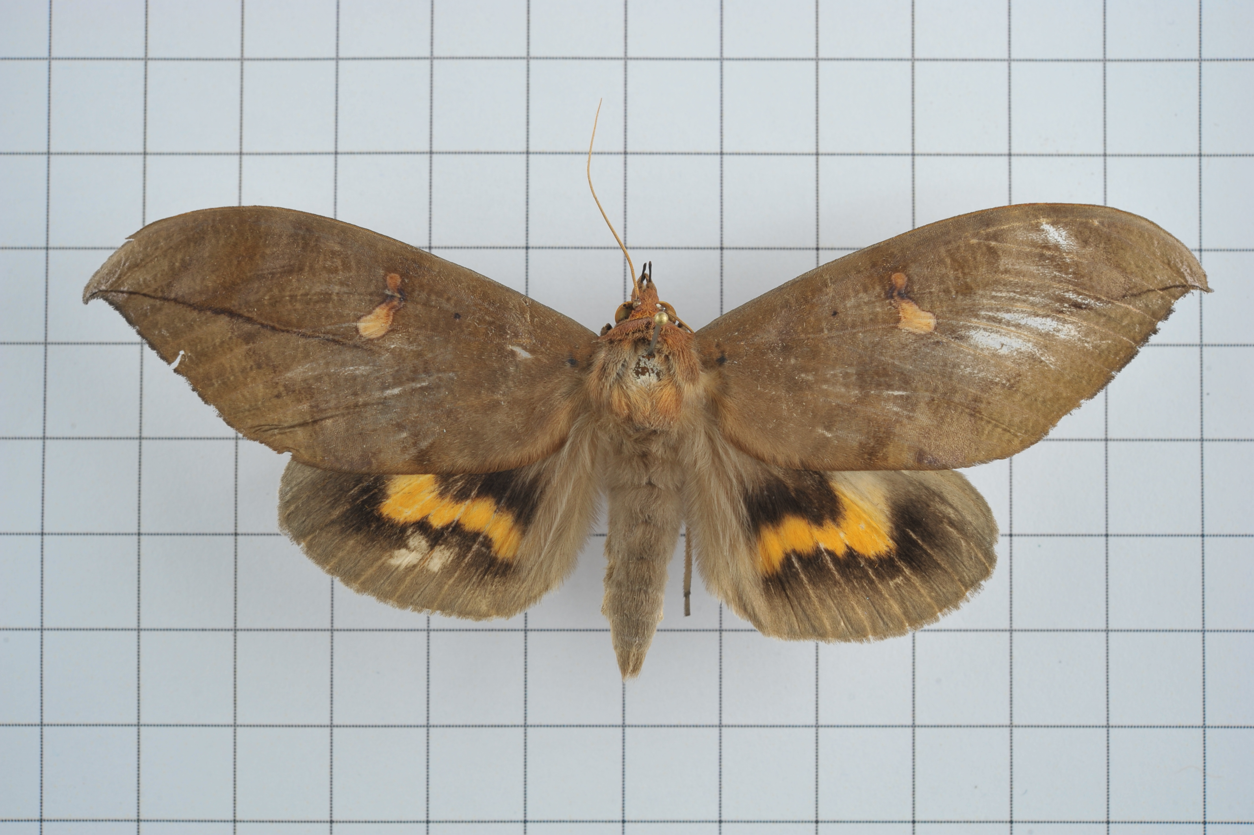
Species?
Phyllodes eyndhovii
